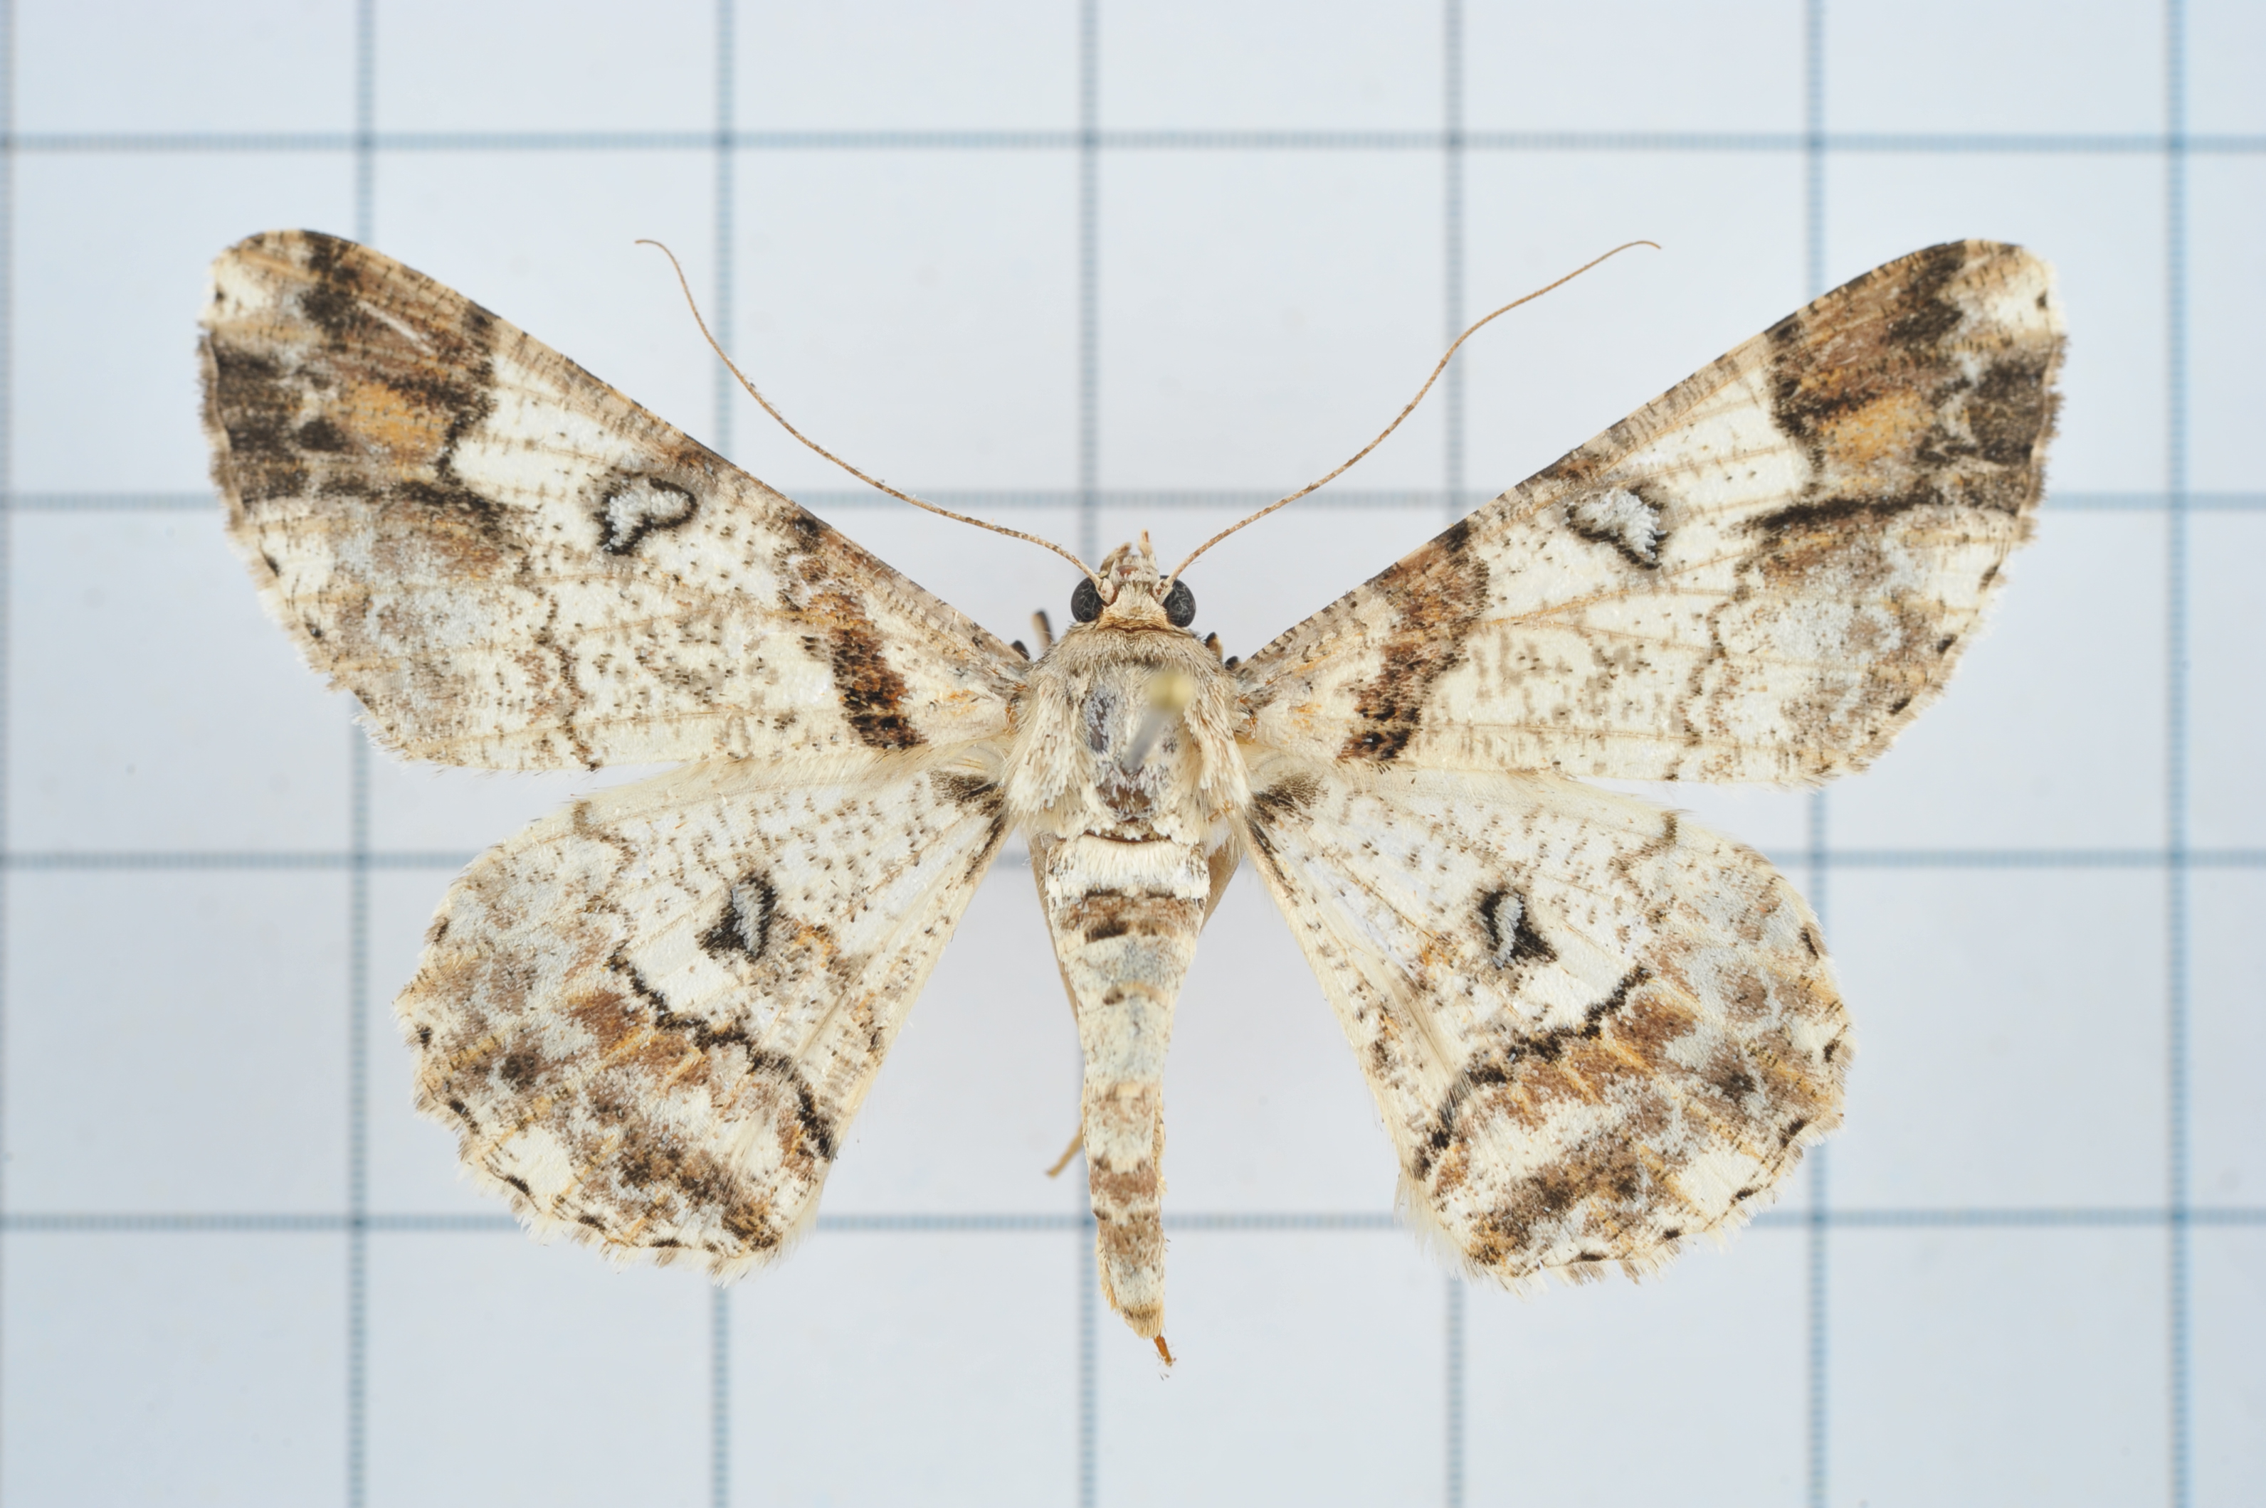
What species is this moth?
Cleora fraterna
